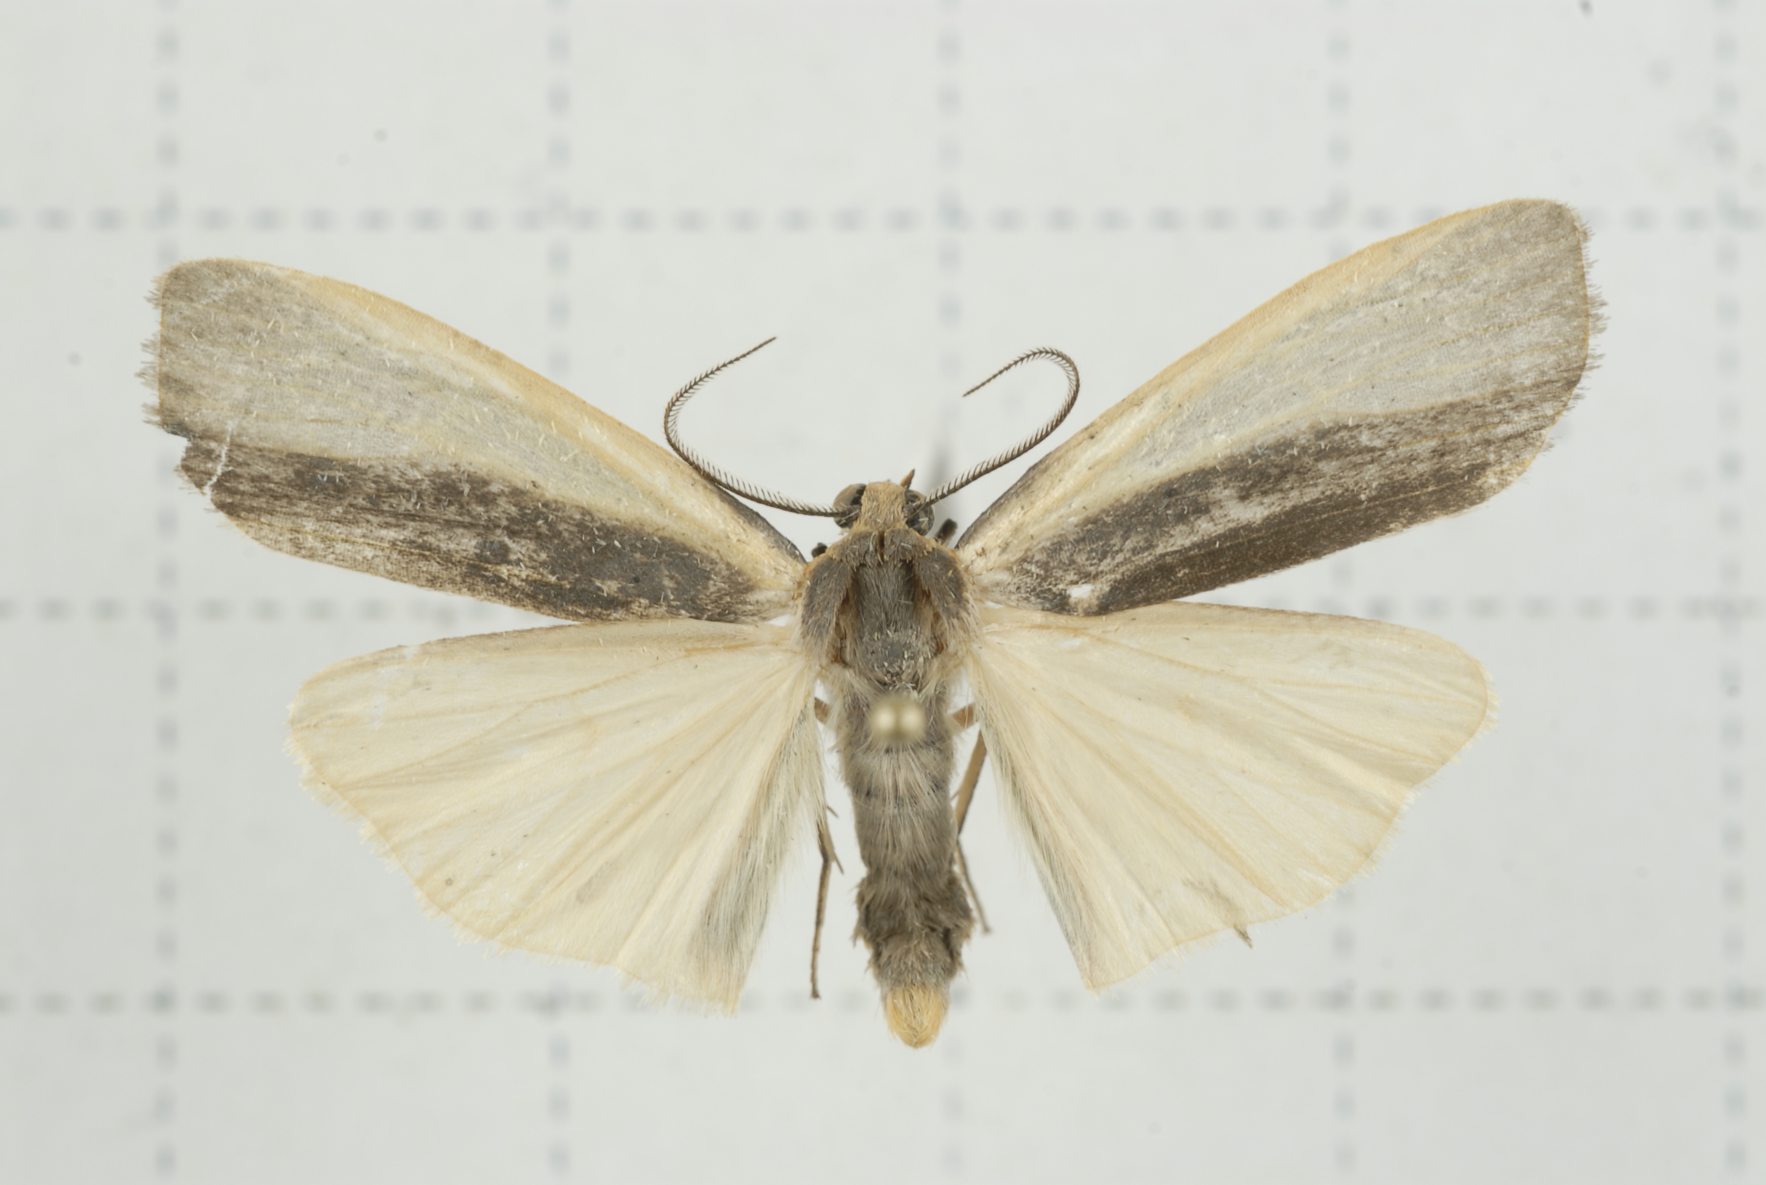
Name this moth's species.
Hesudra divisa
